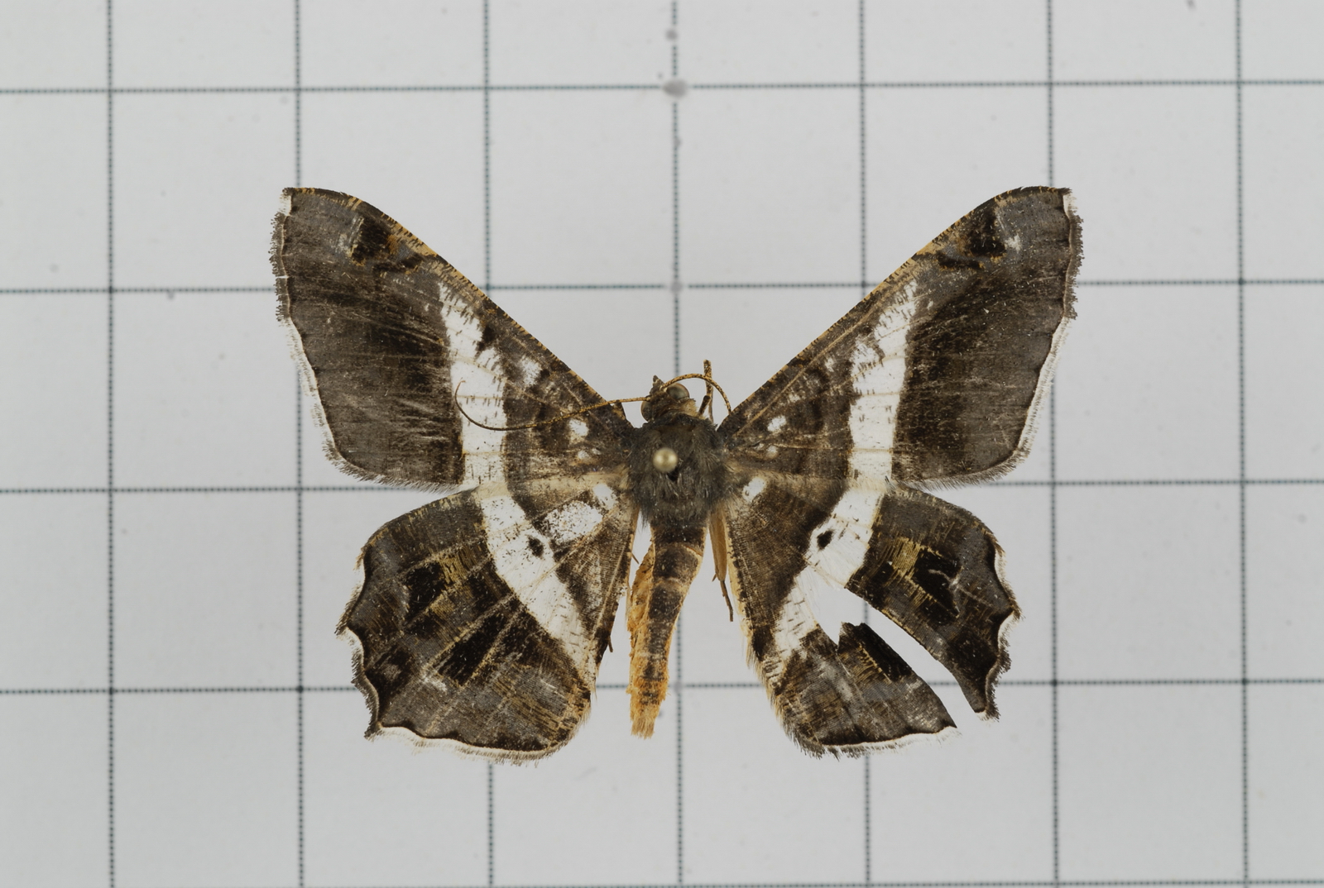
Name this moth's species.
Chiasmia eleonora eleonora
